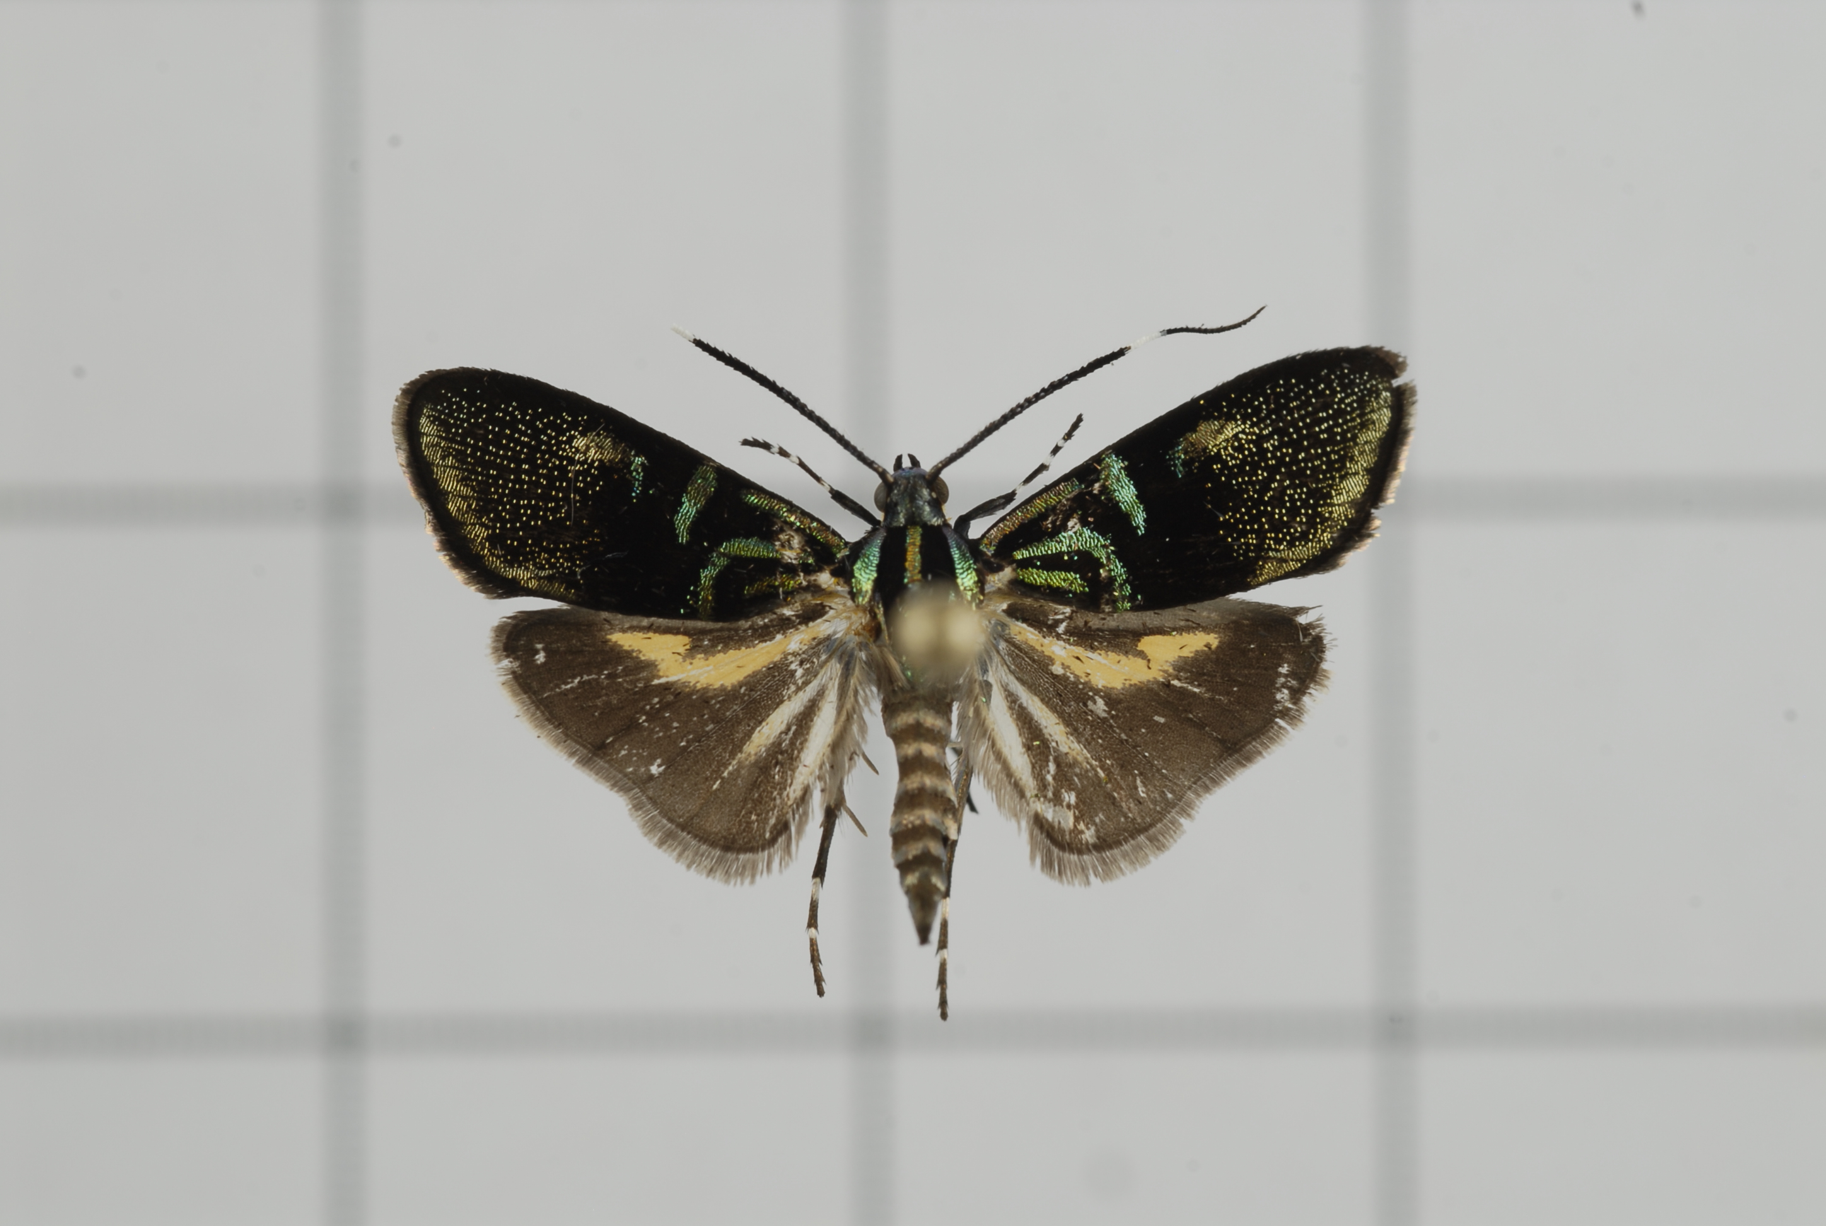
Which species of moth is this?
Saptha divitiosa
